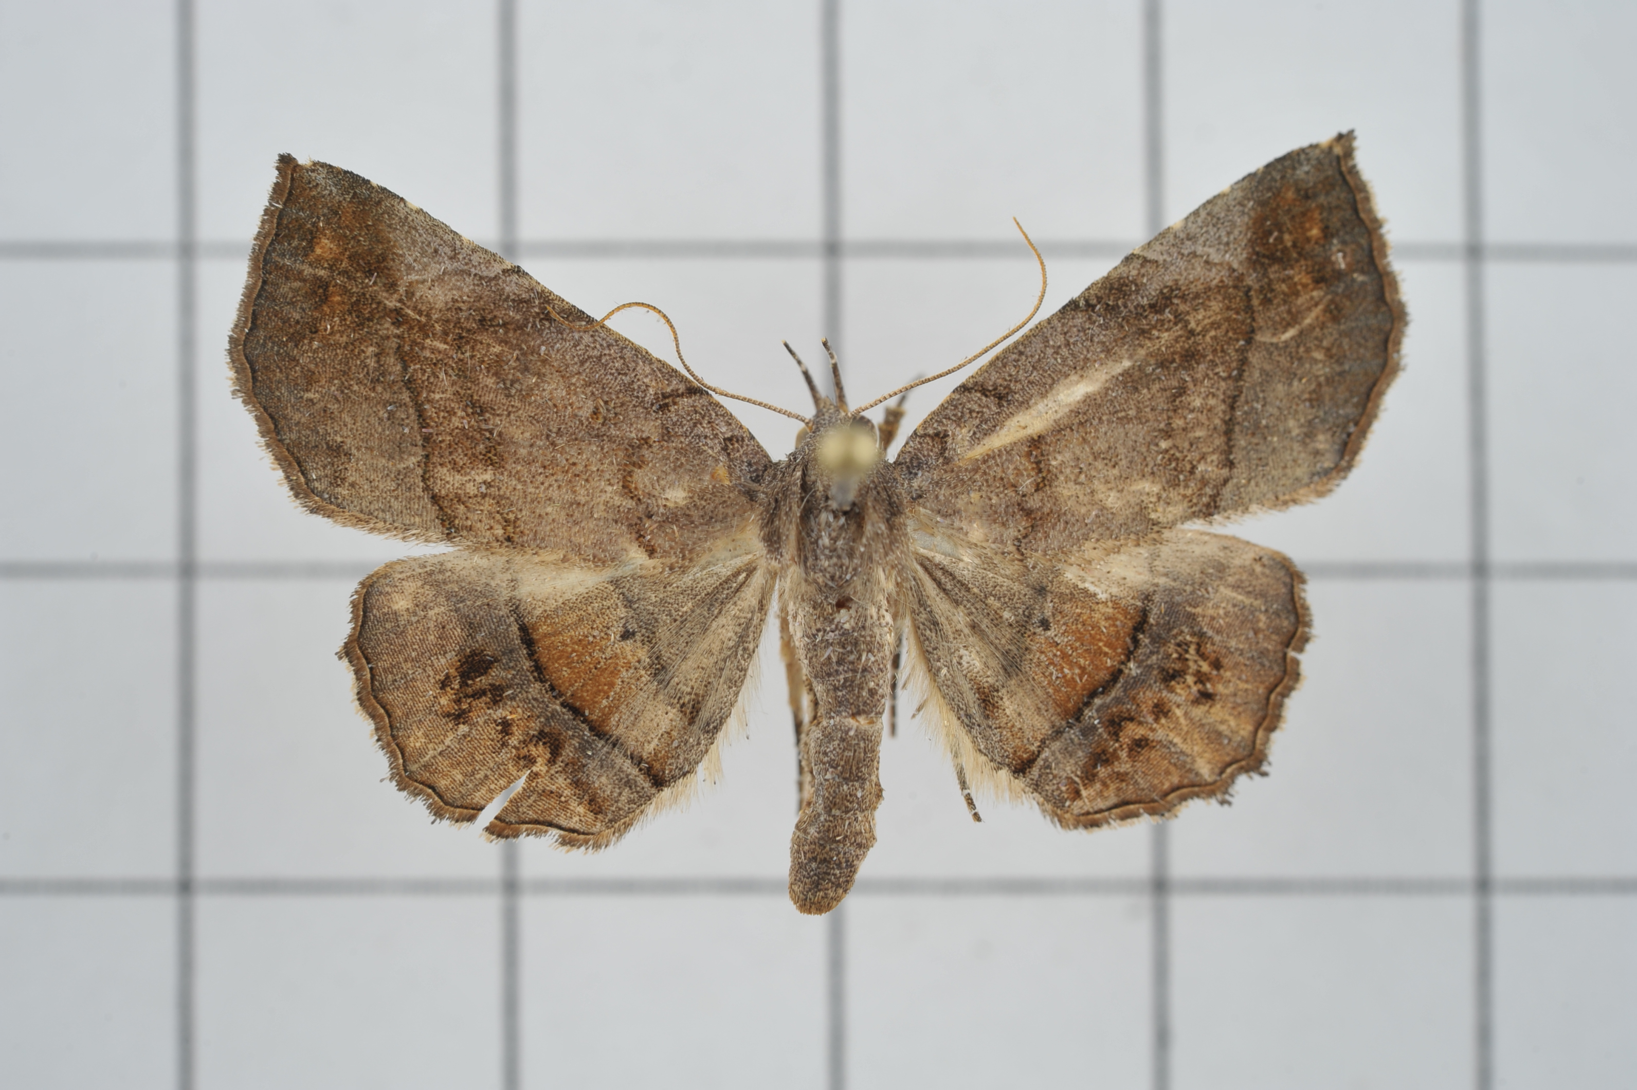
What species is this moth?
Pangrapta plumbilineata
